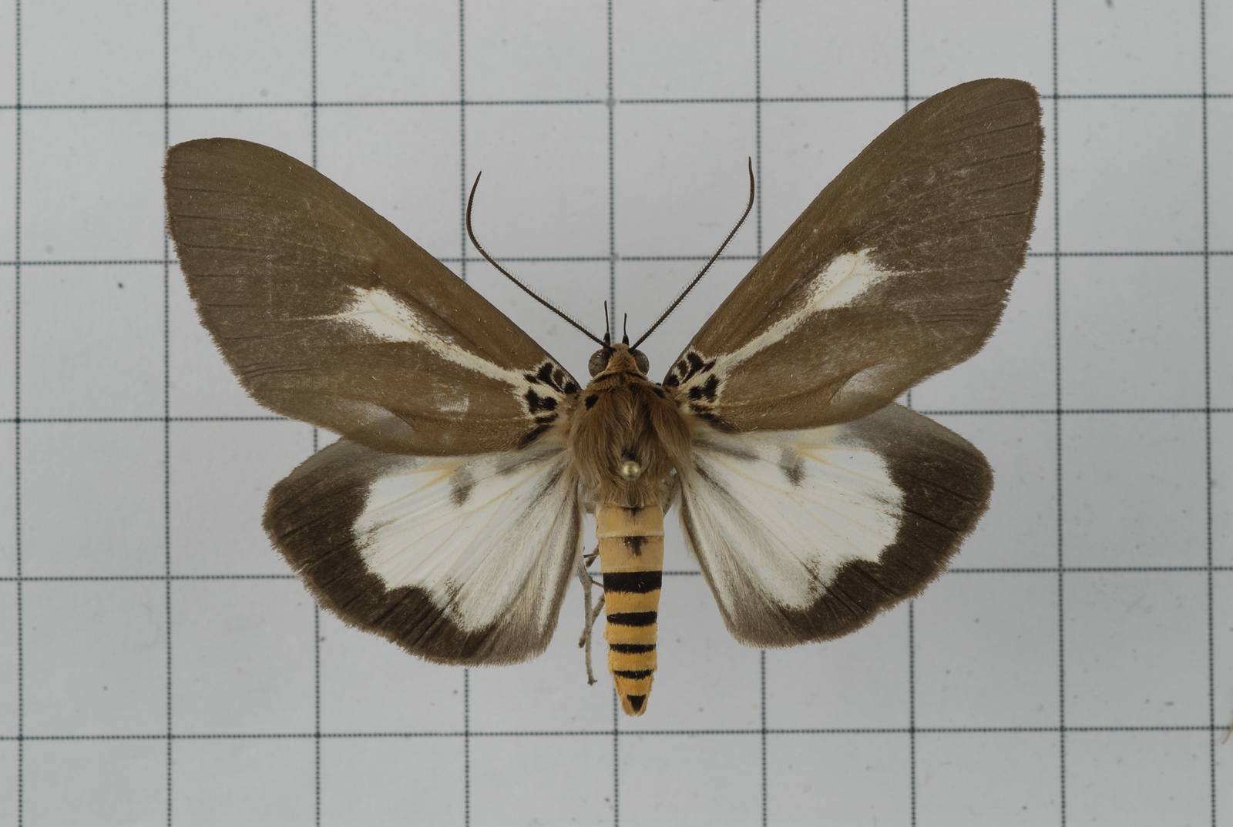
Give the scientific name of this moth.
Asota heliconia zebrina
